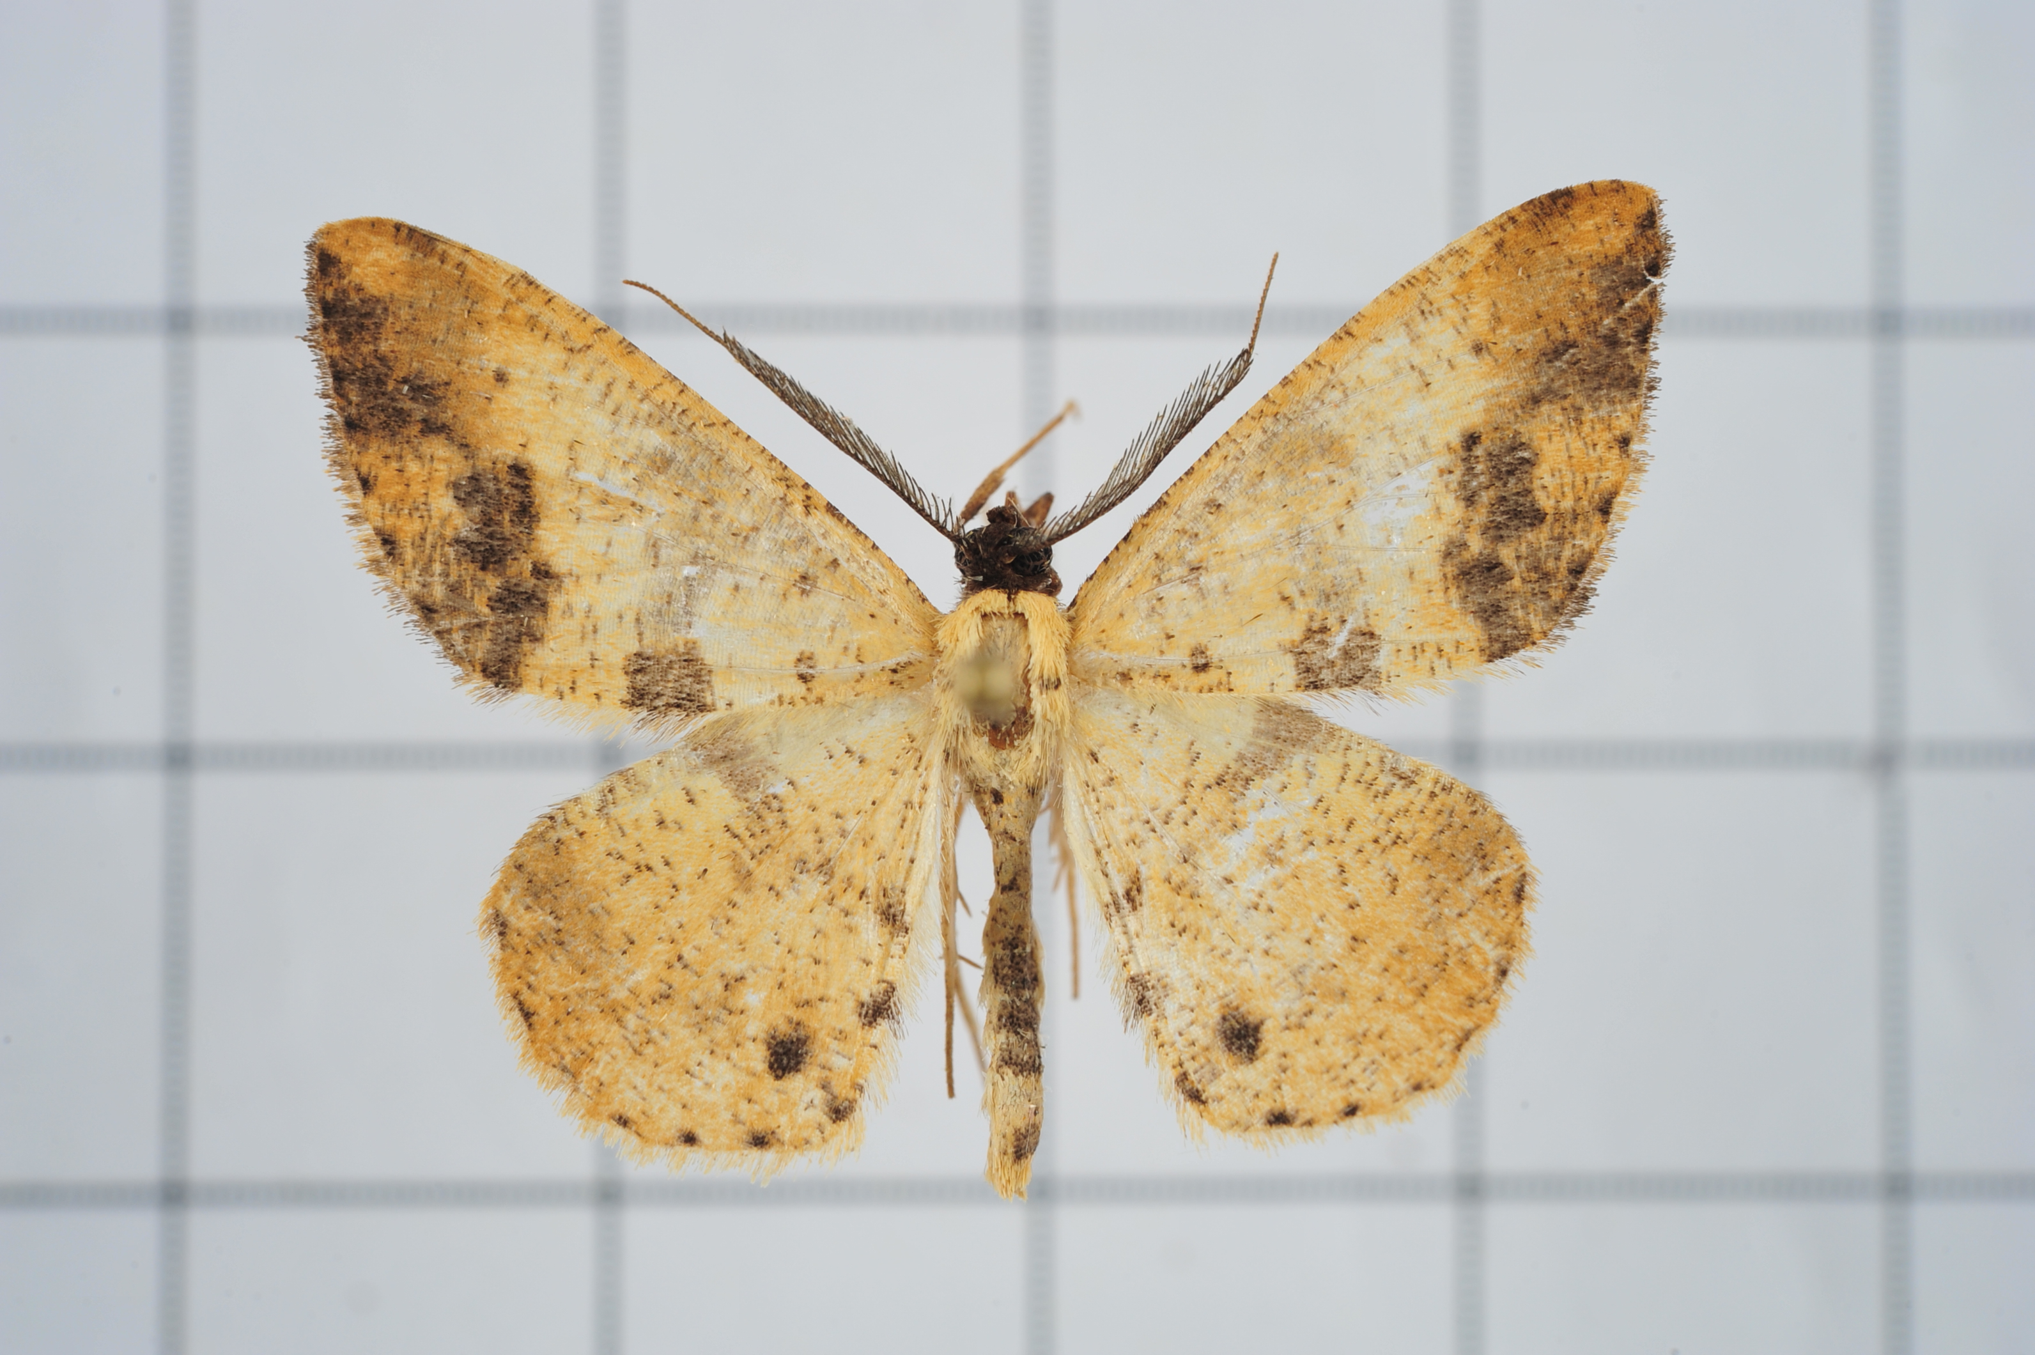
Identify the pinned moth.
Lophobates inchoata
